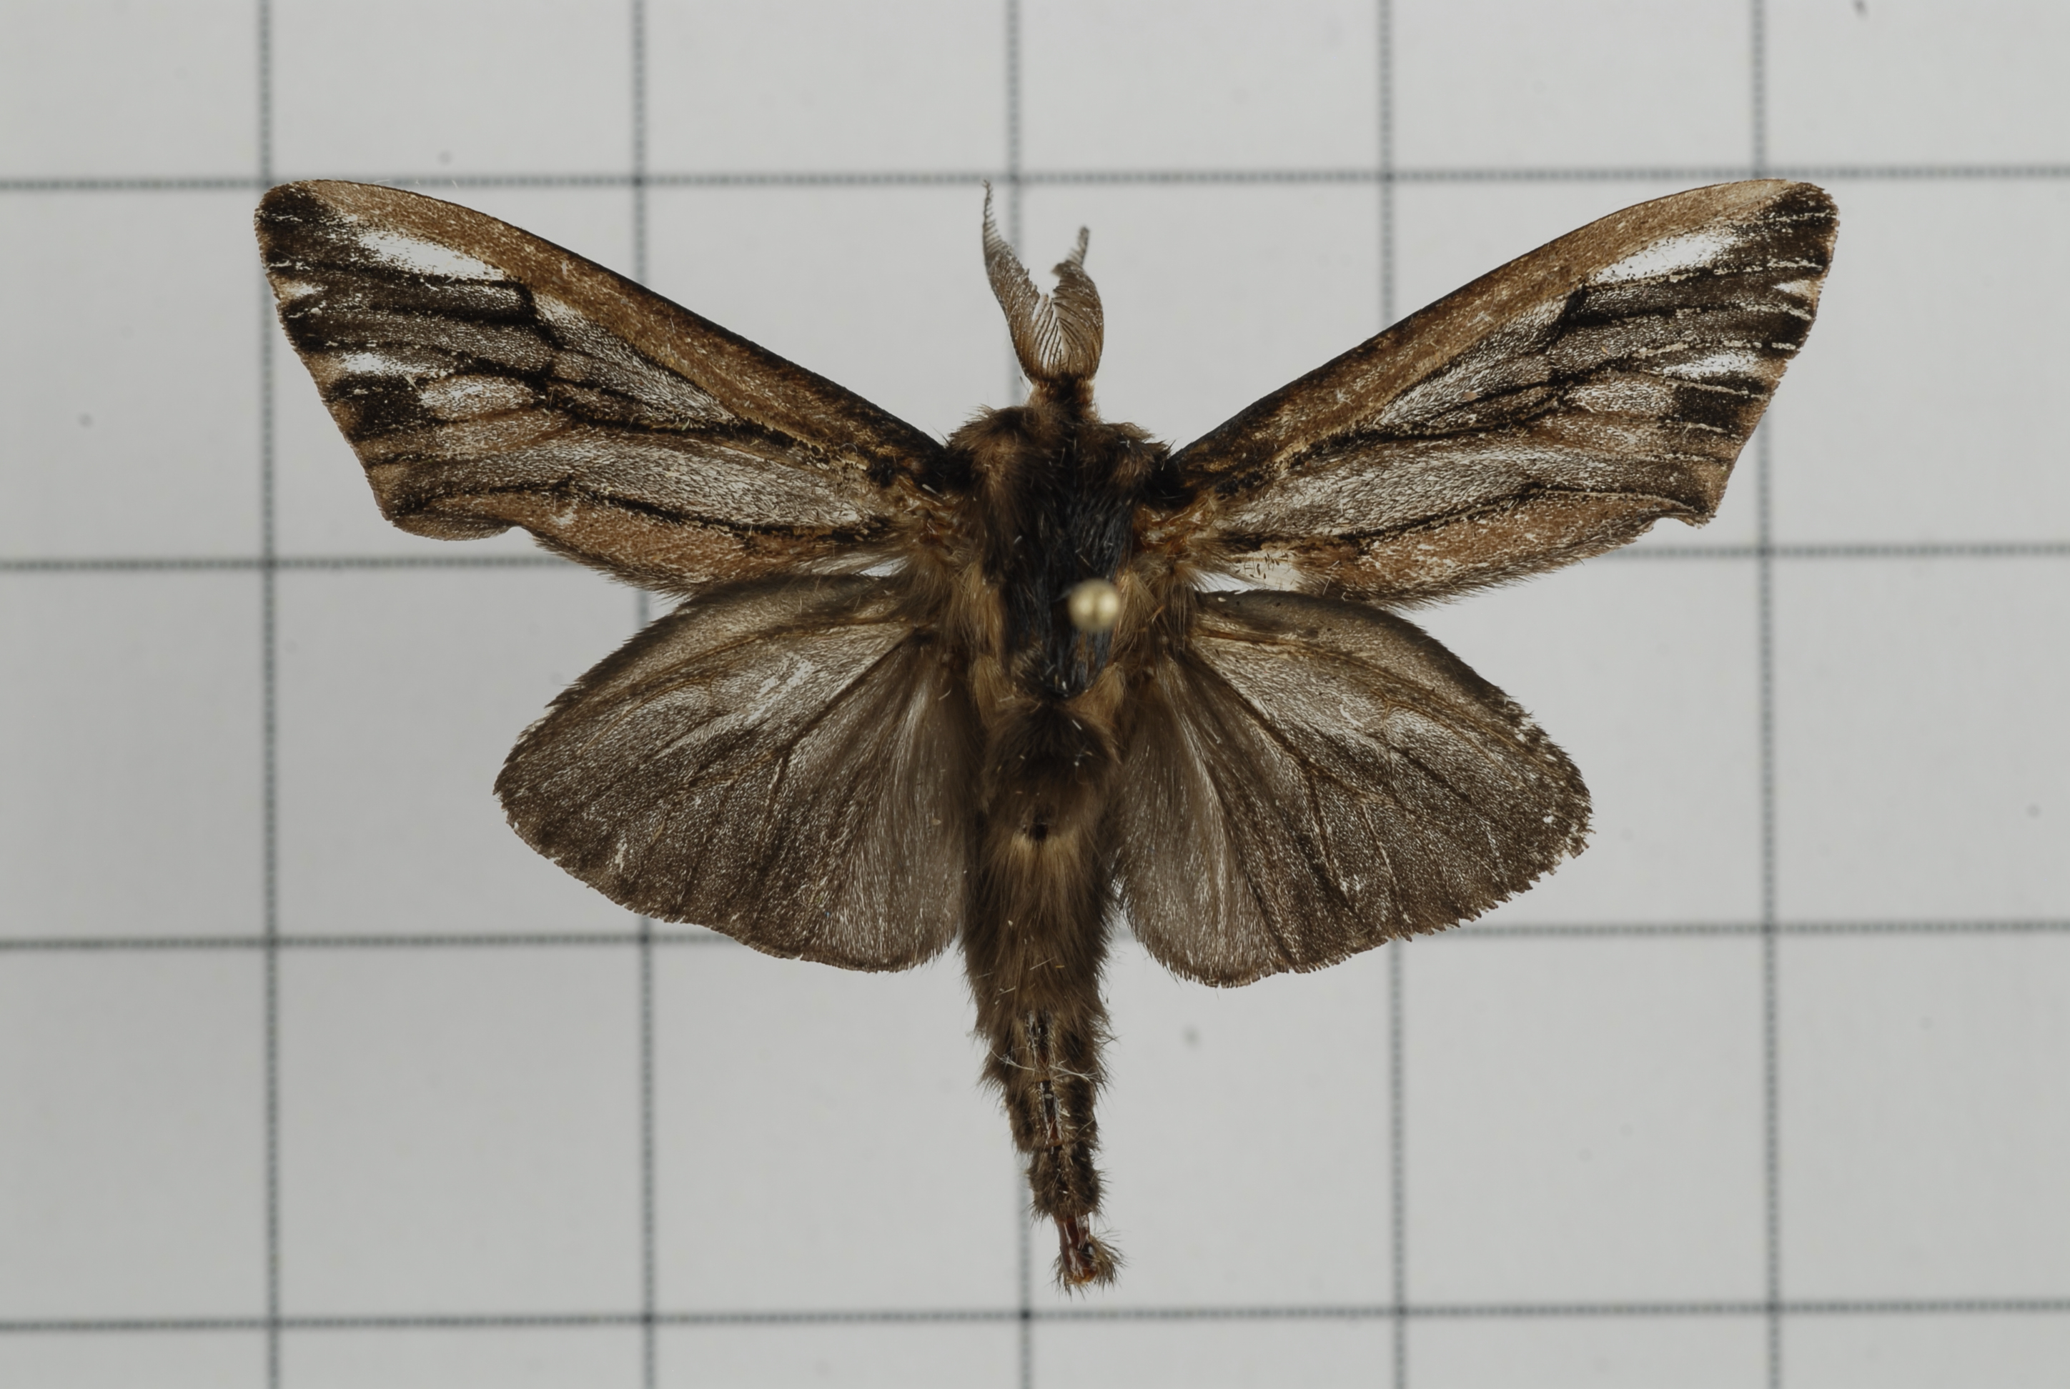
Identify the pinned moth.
Eumeta variegata
